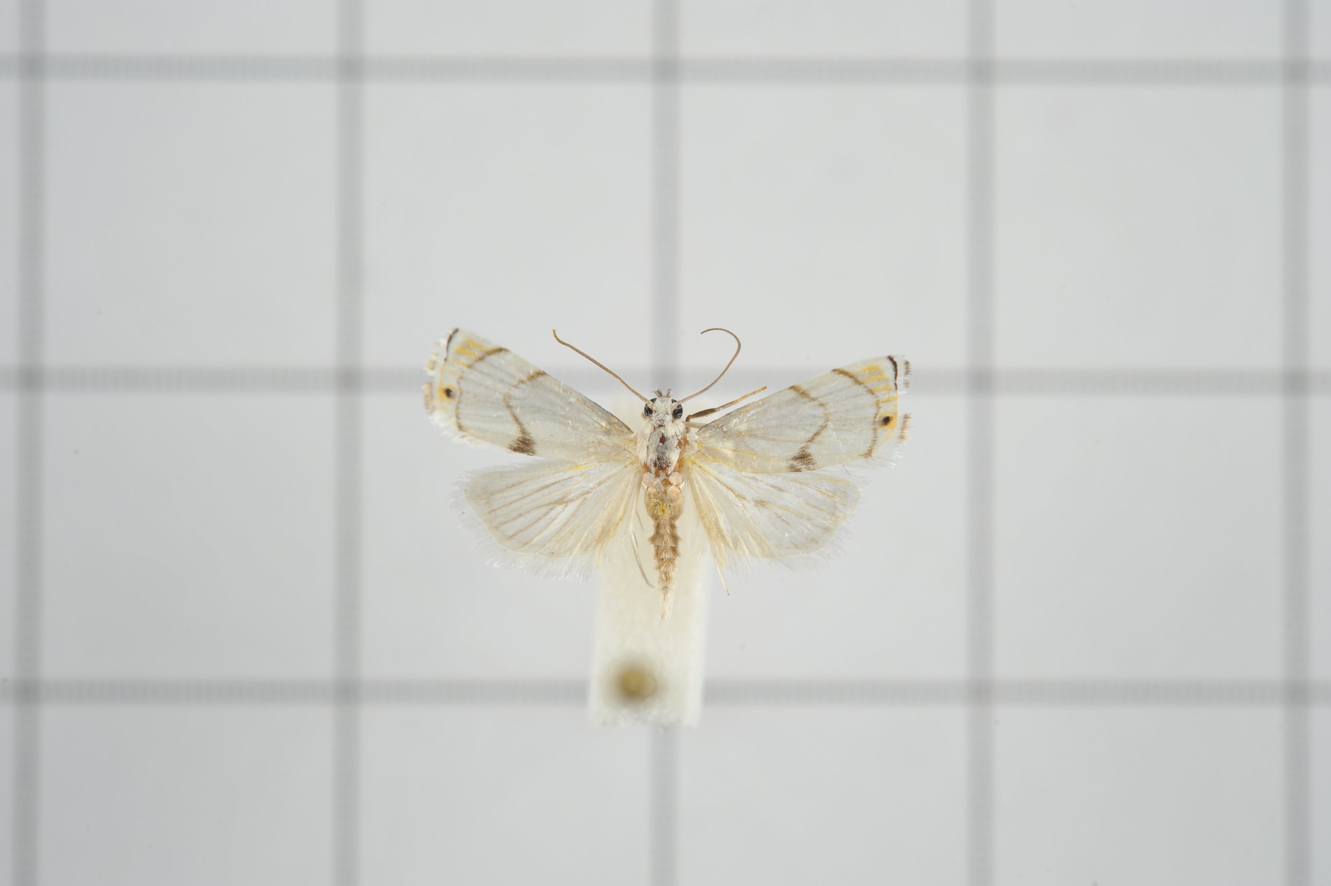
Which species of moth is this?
Gargela renatusalis
